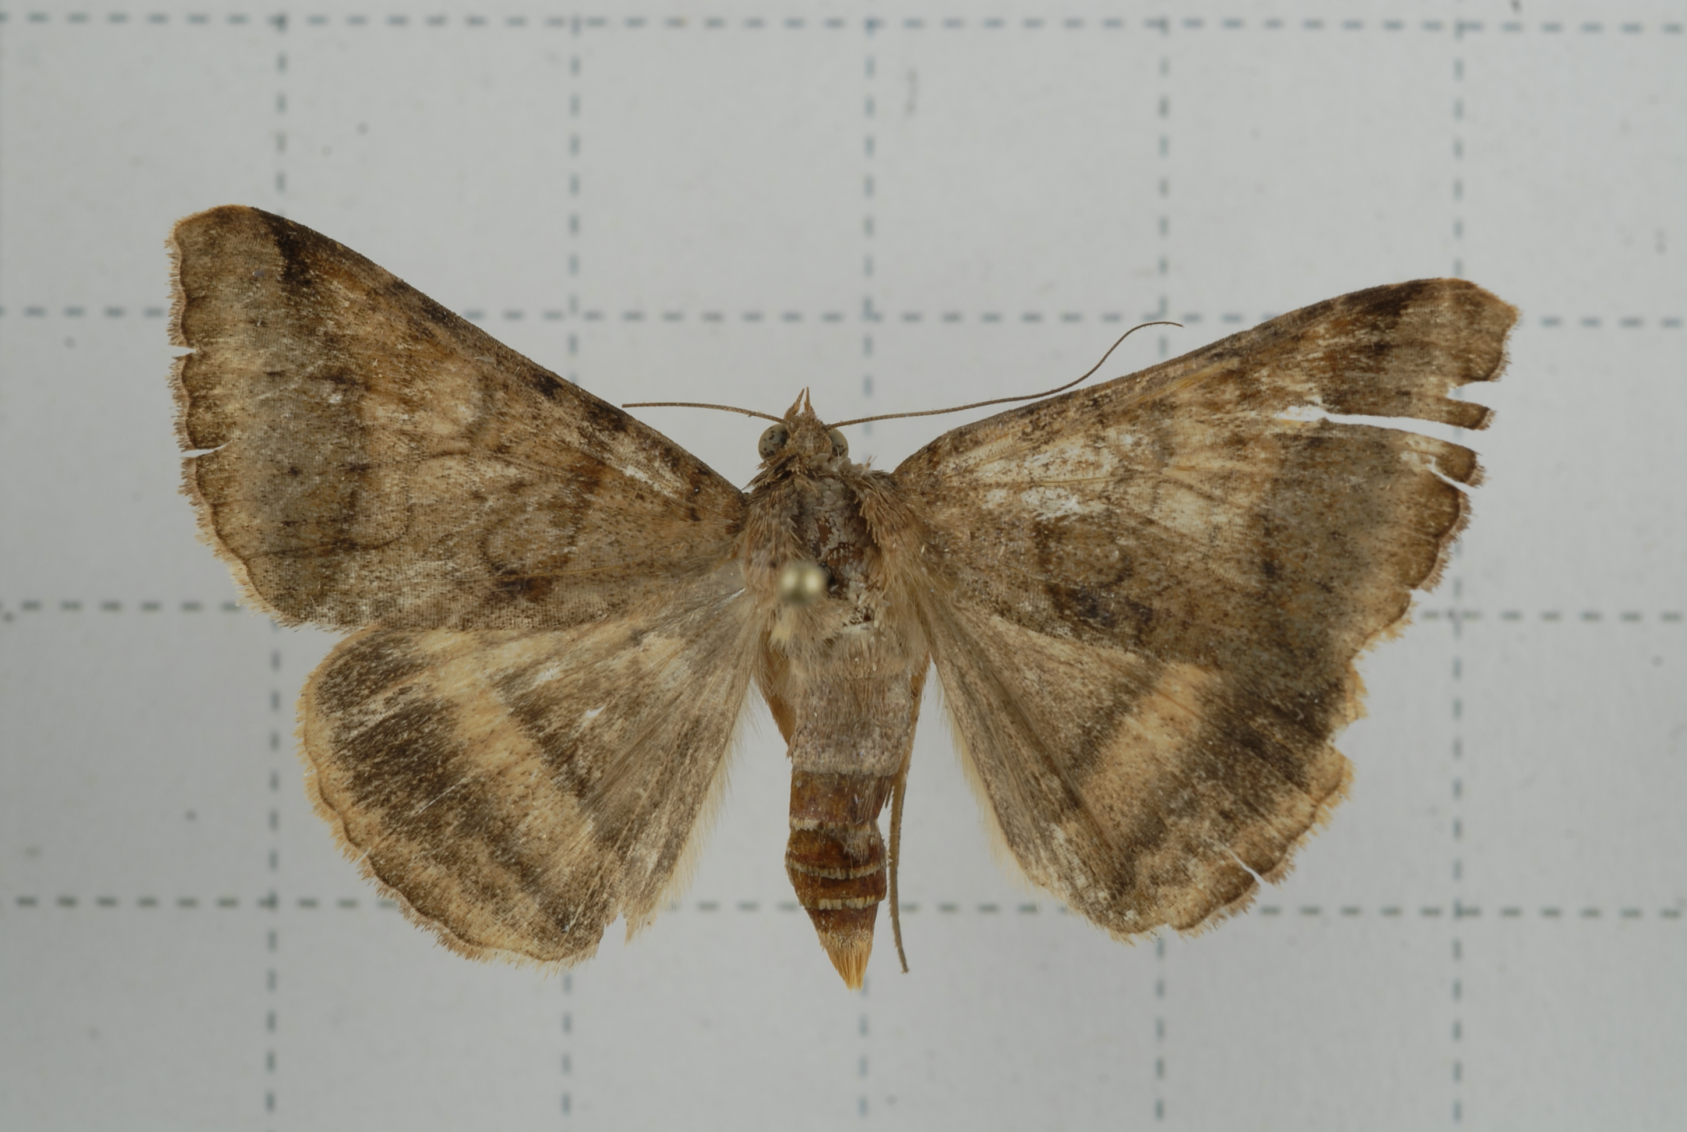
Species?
Mocis undata
